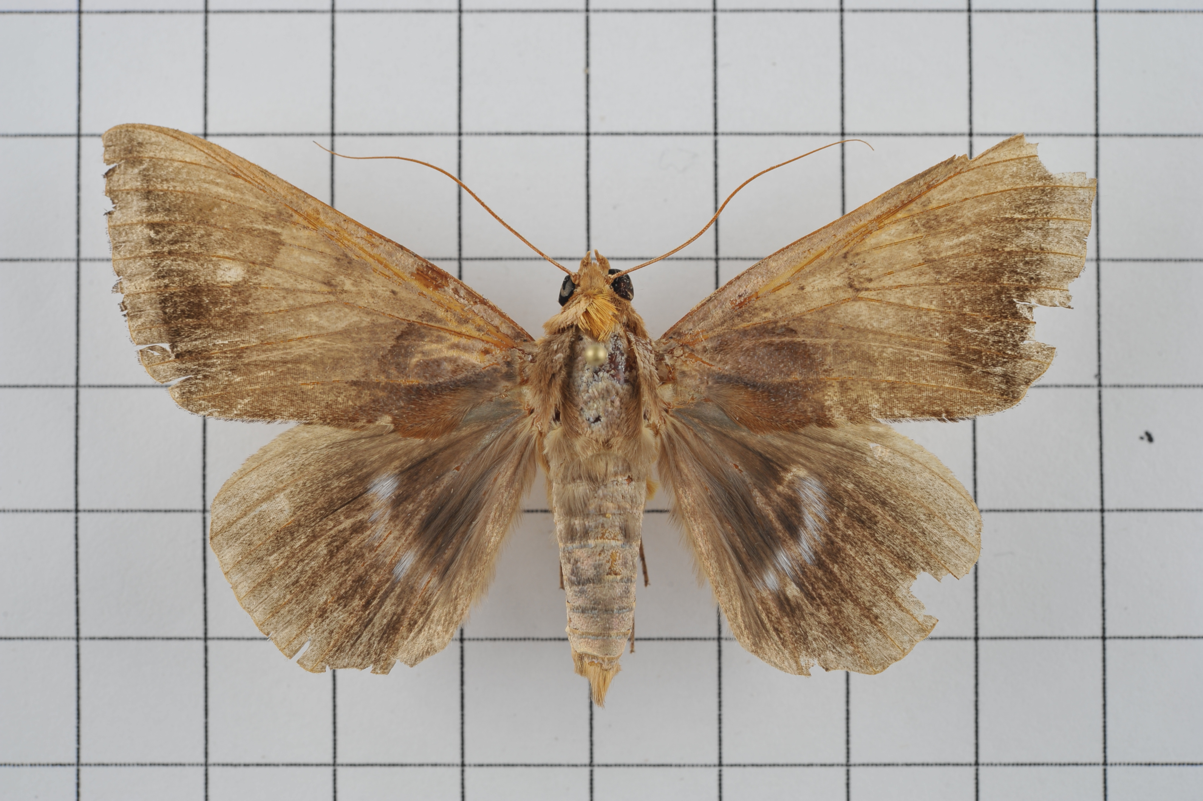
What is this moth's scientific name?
Artena dotata
